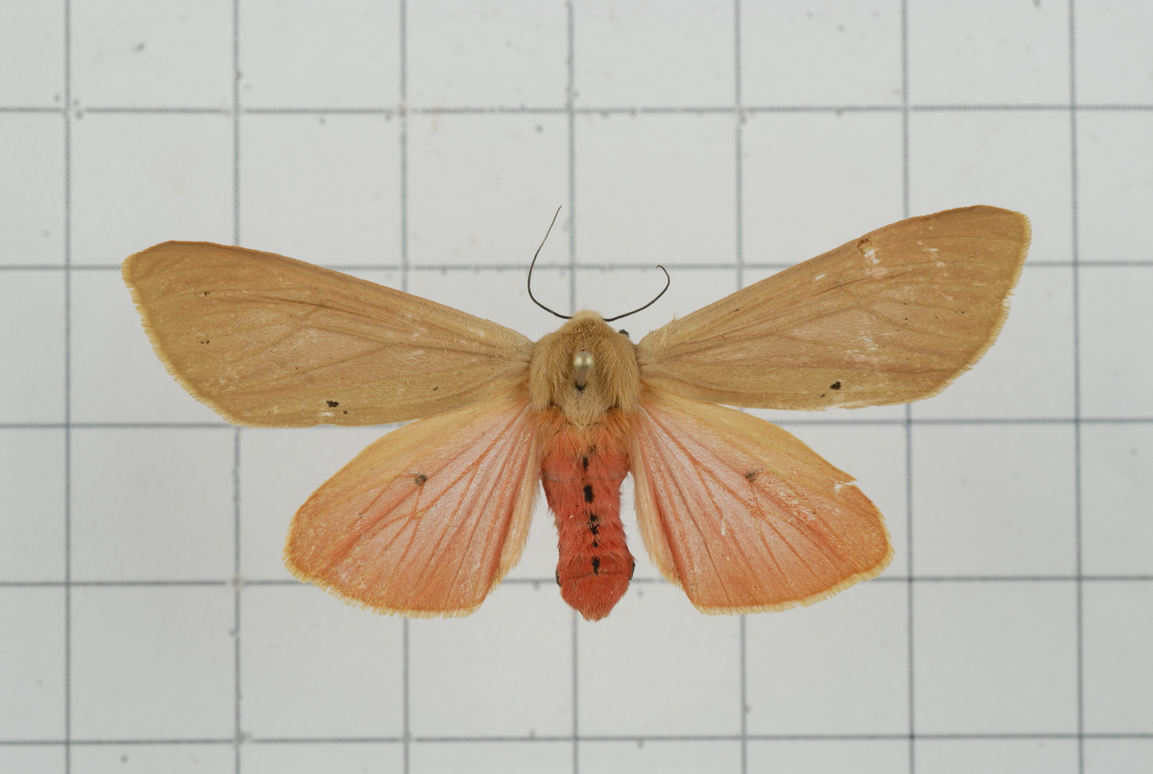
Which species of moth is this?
Spilarctia wilemani
